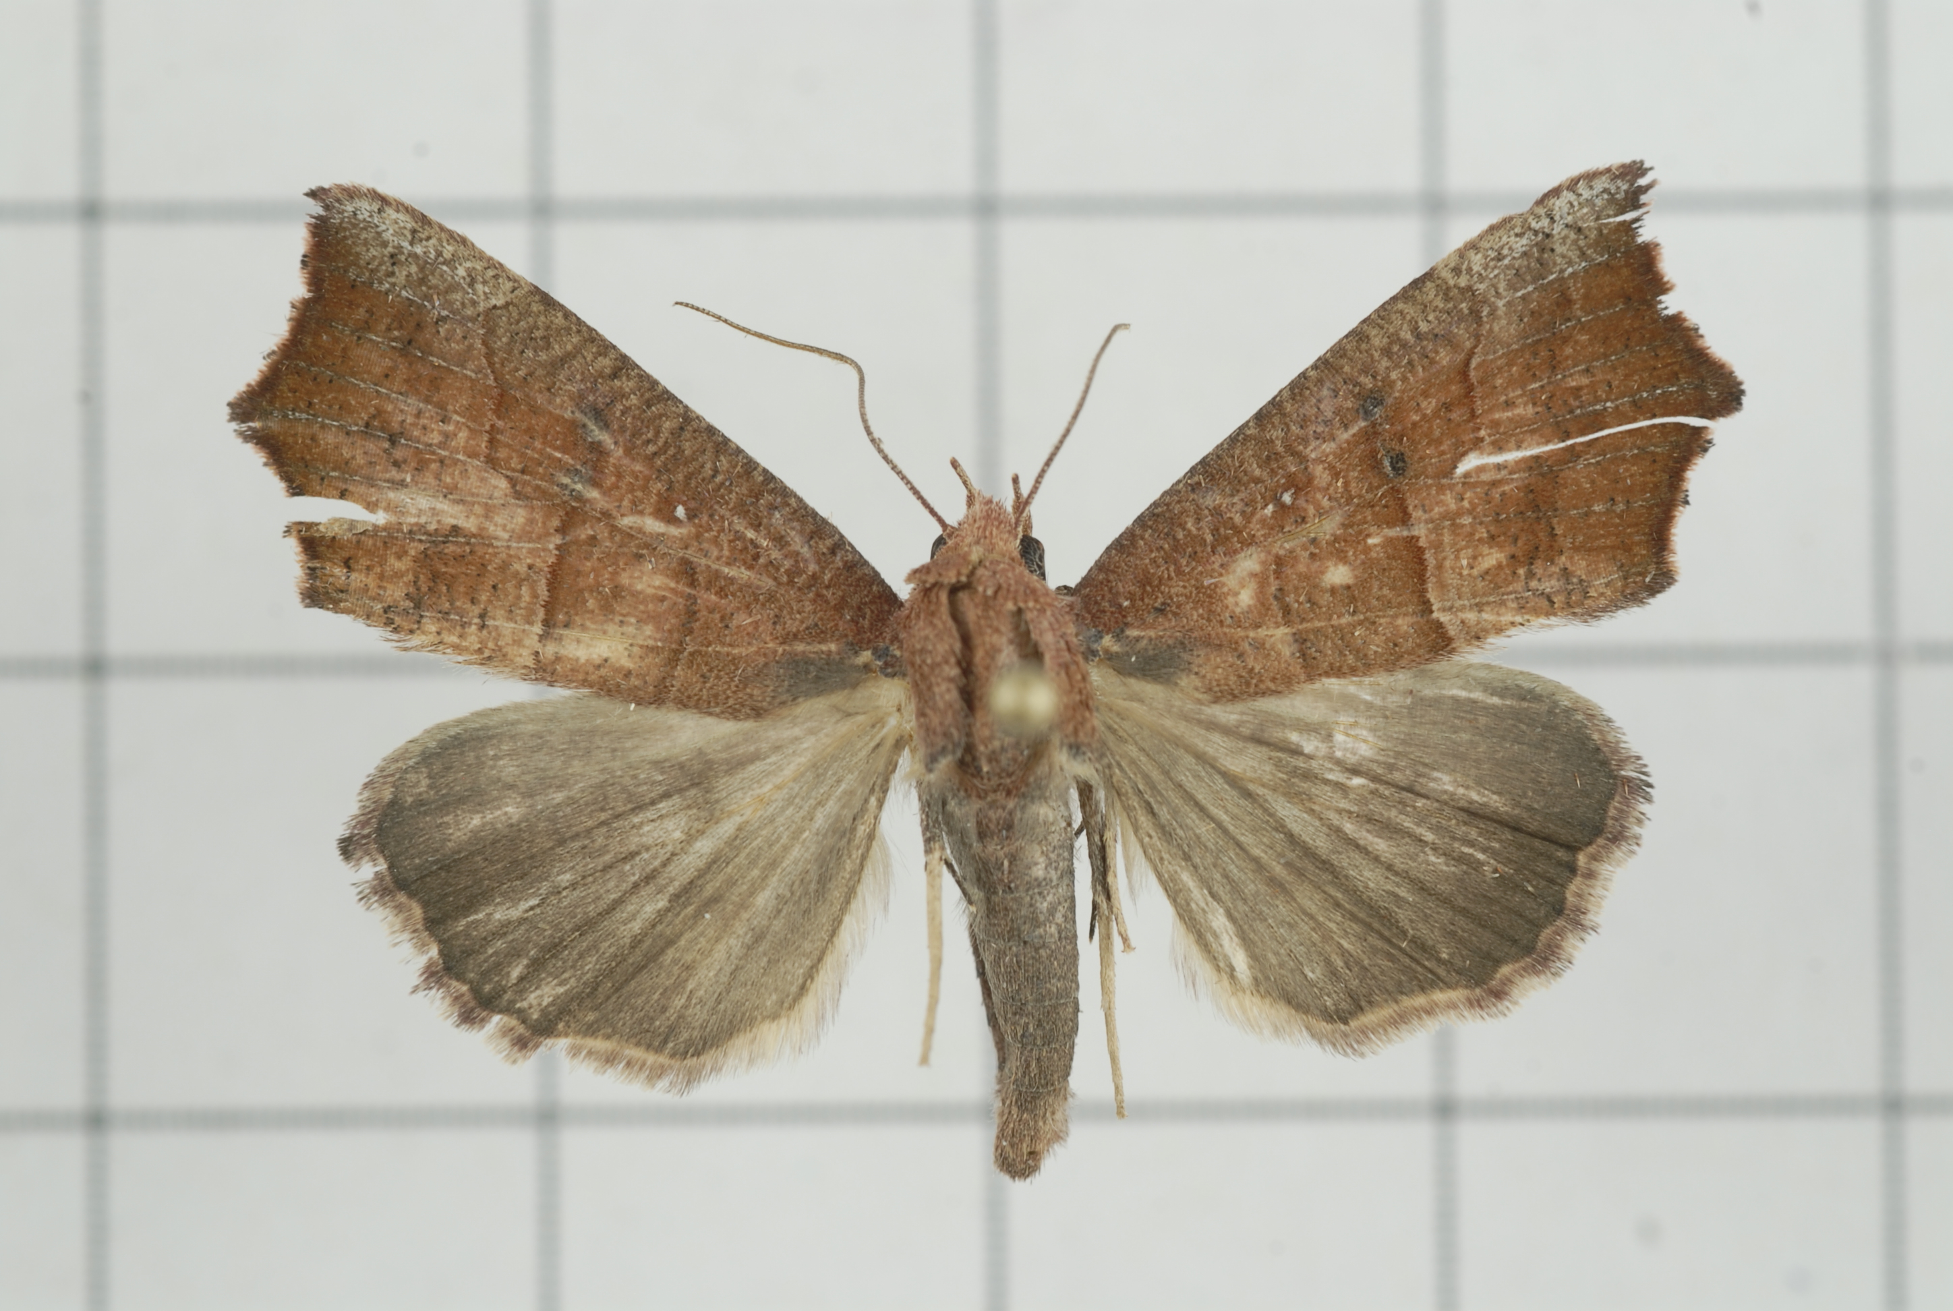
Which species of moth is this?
Gonitis mesogona
